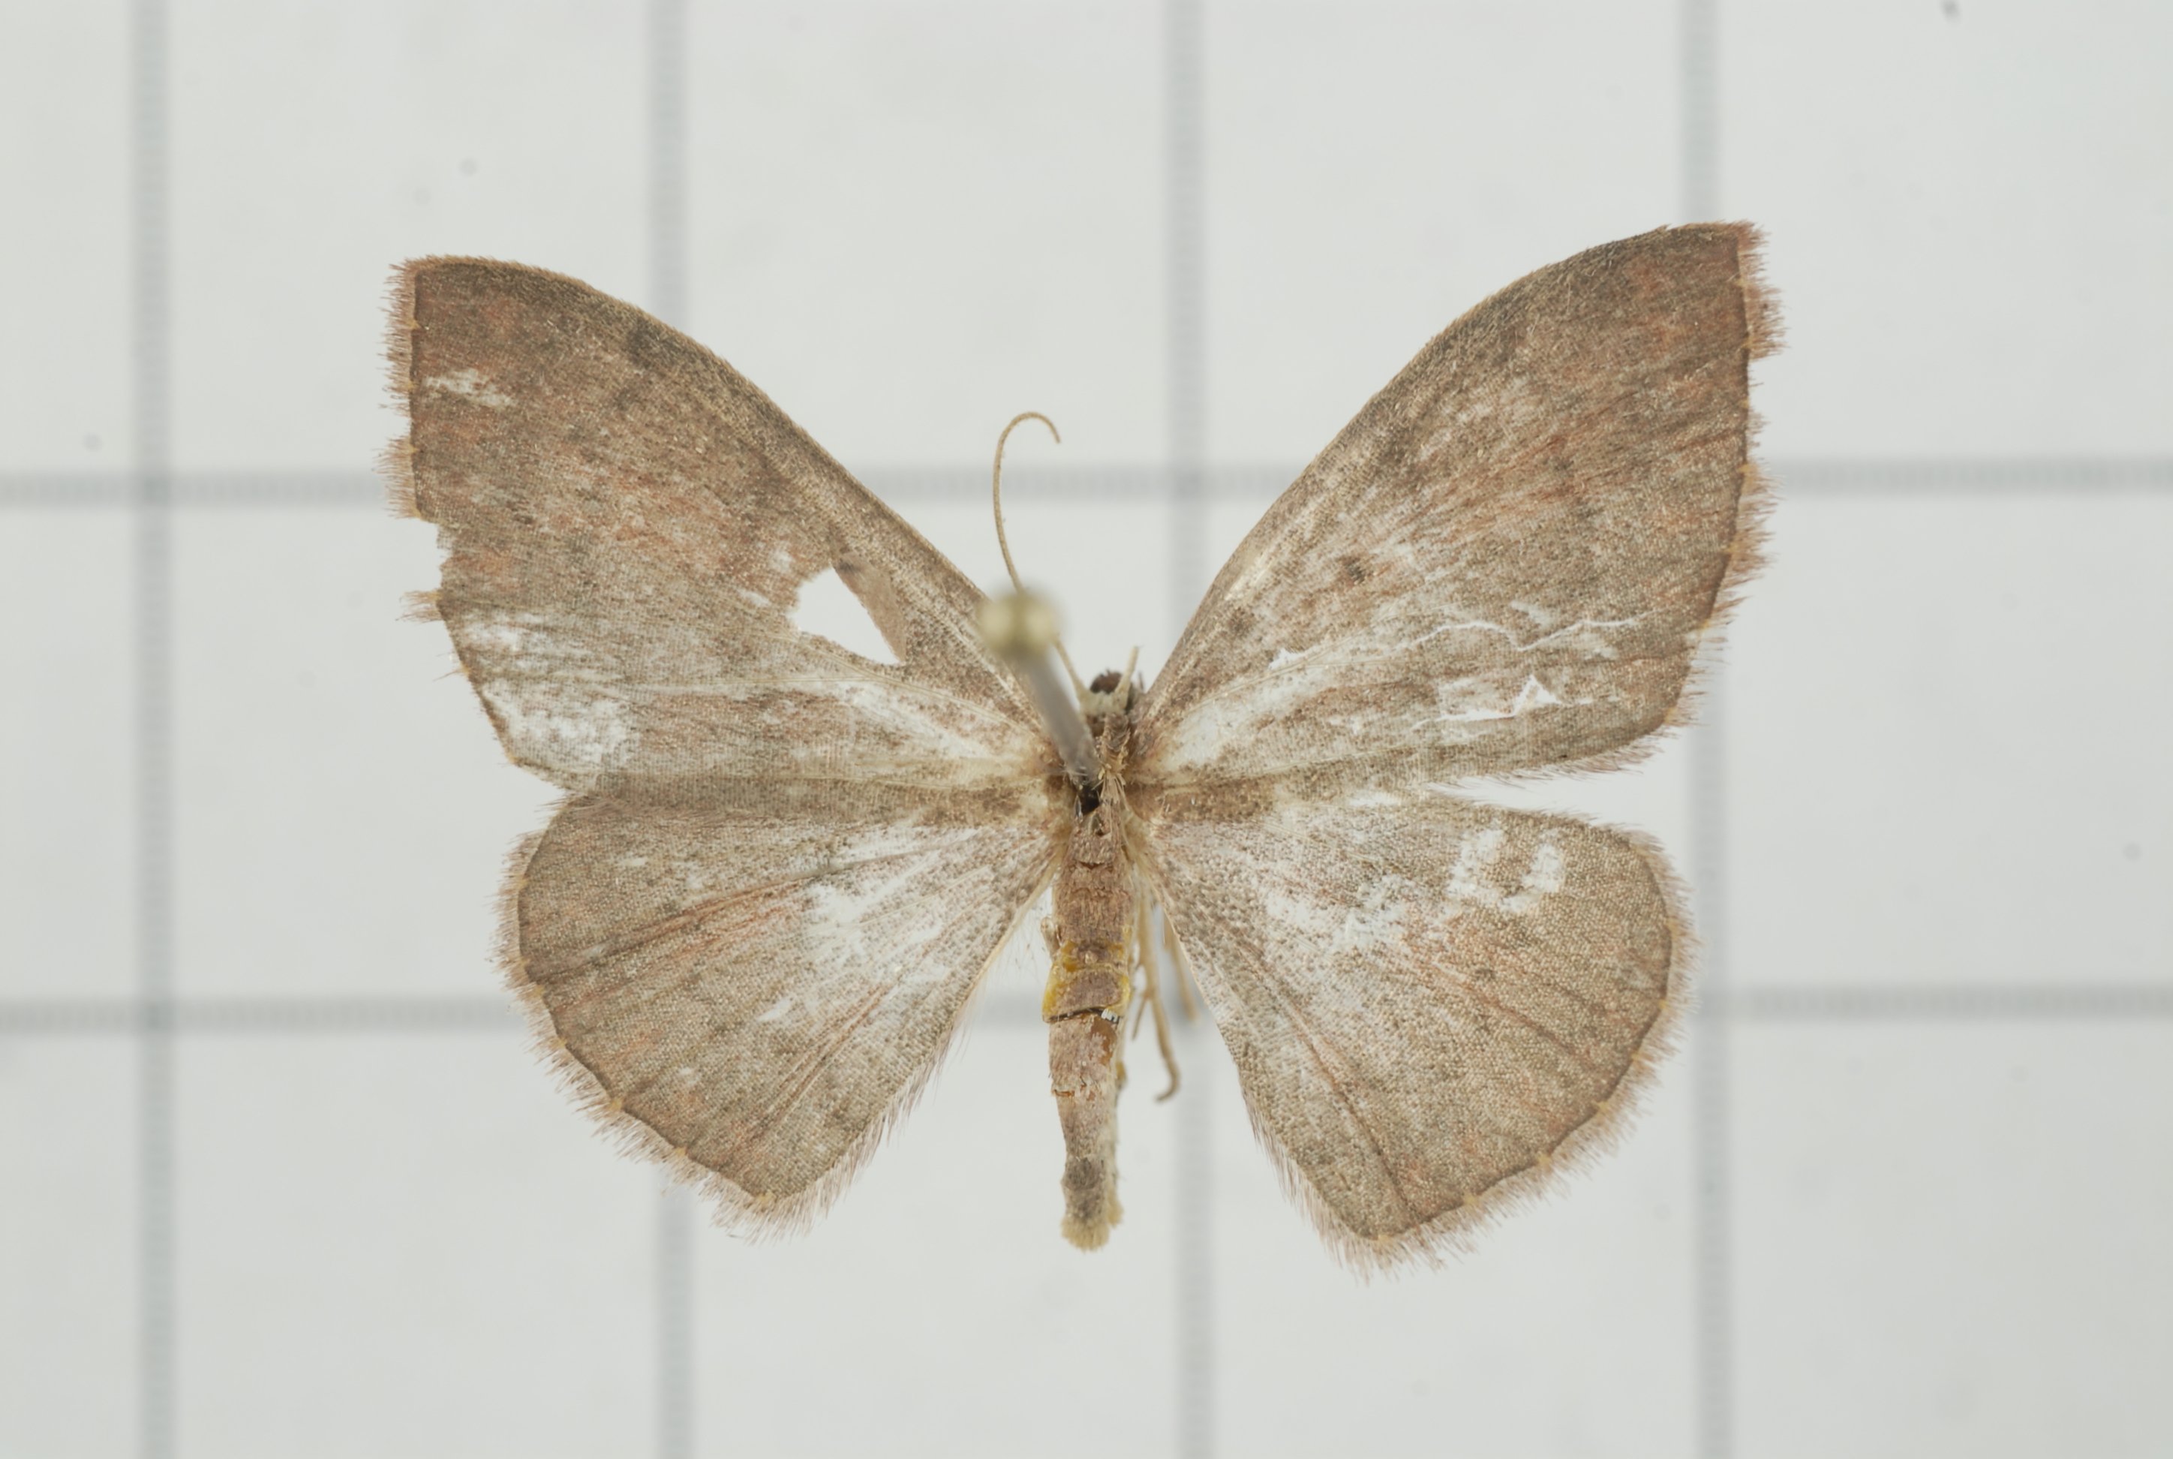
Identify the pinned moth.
Discoglypha hampsoni
